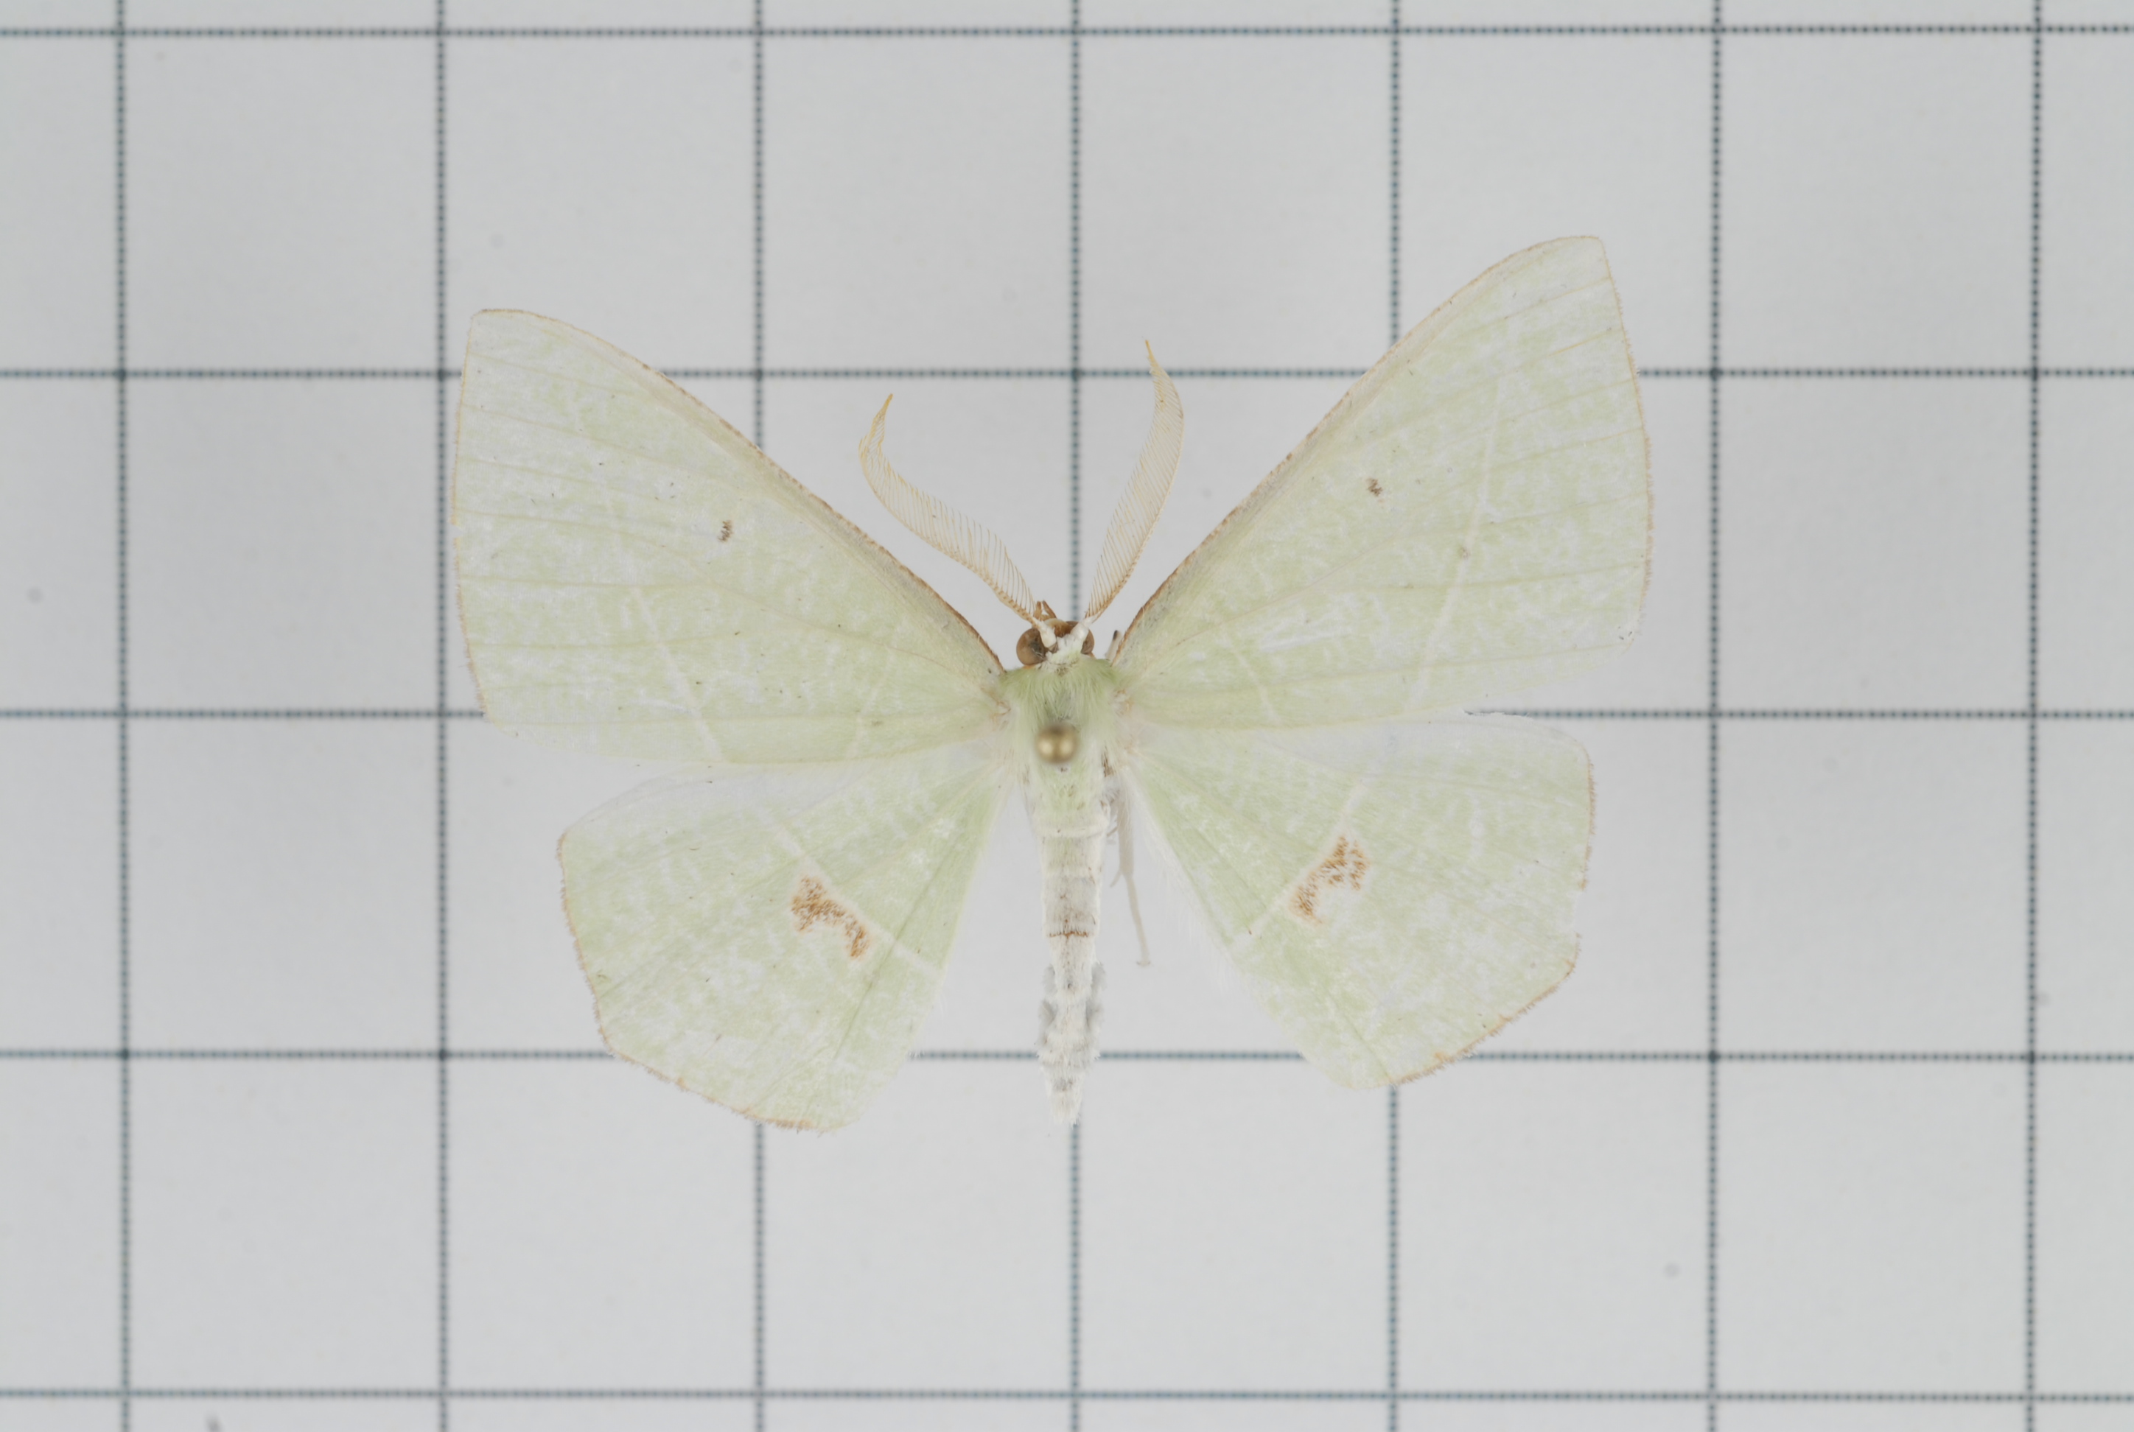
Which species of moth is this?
Tanaoctenia haliaria
